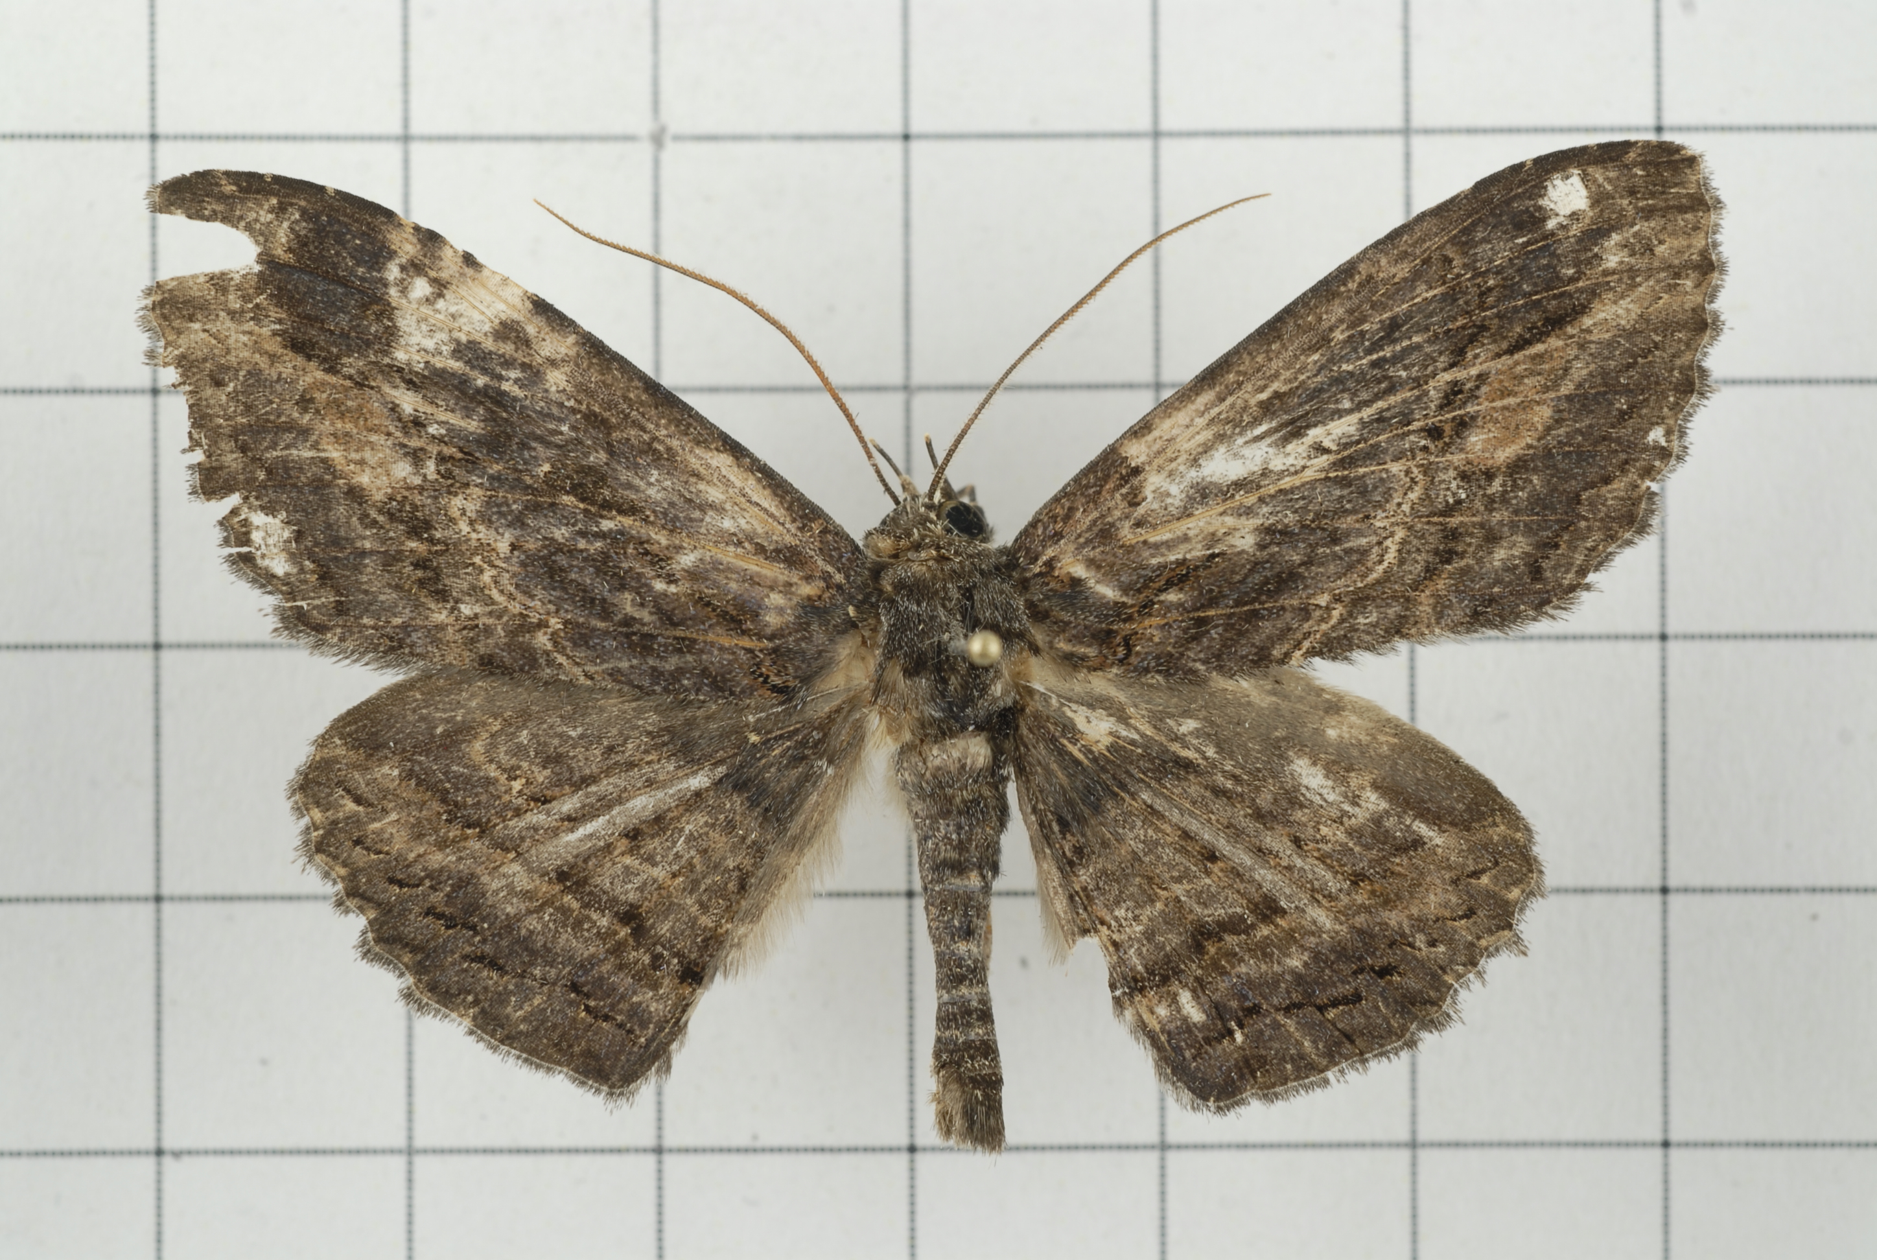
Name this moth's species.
Anisoneura salebrosa
